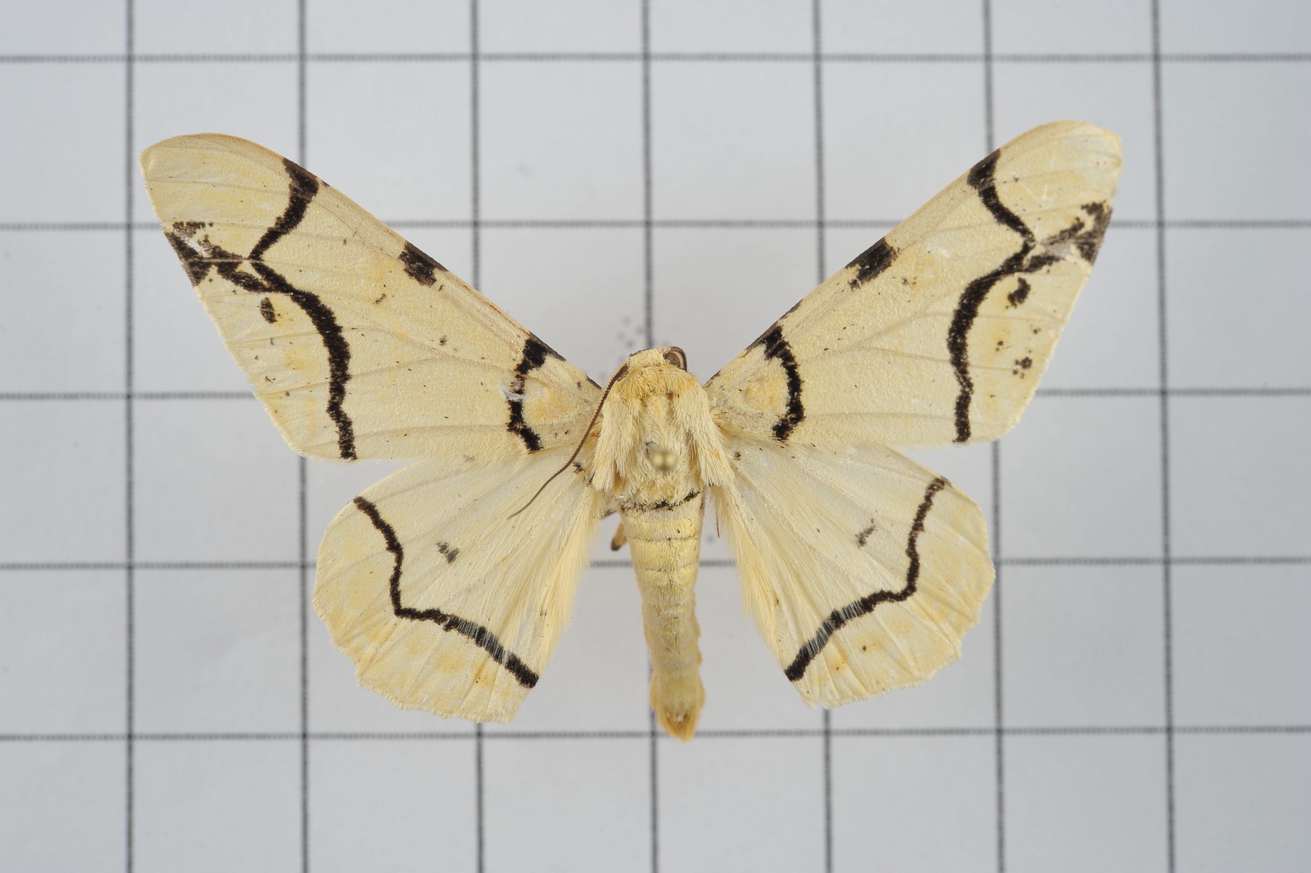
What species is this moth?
Biston perclara
